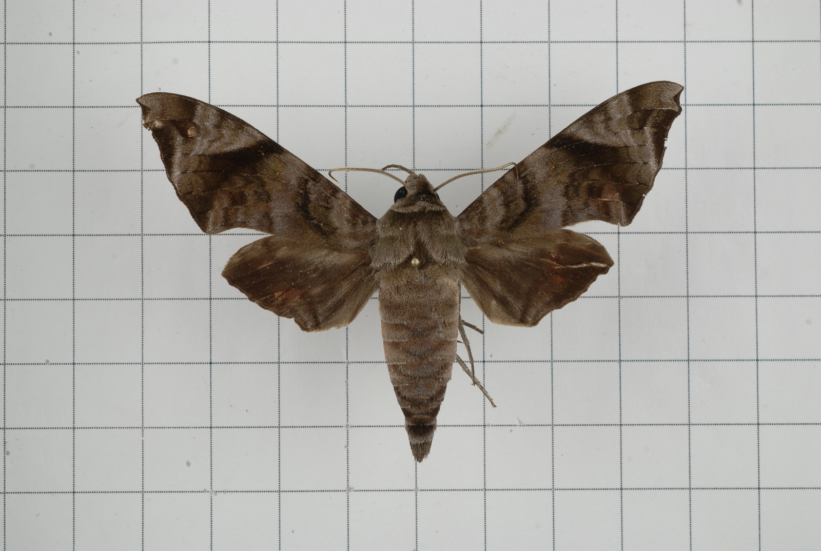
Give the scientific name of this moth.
Acosmeryx castanea
